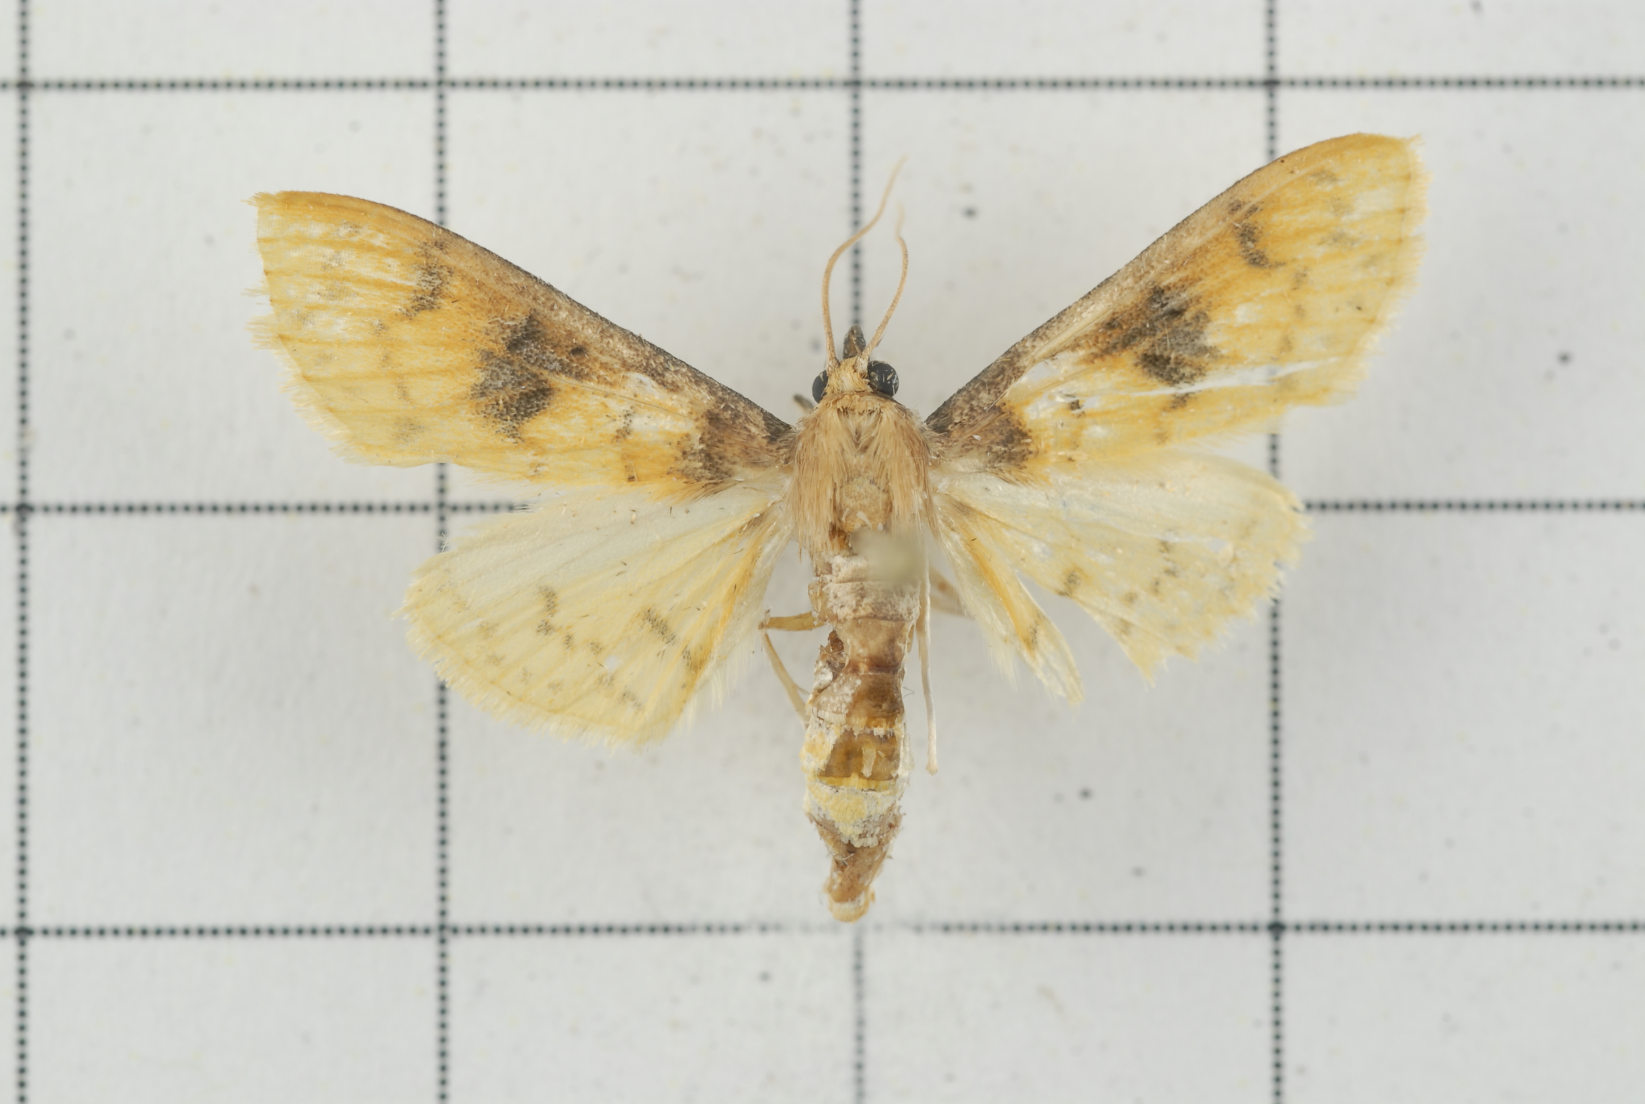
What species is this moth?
Polygrammodes sabelialis
